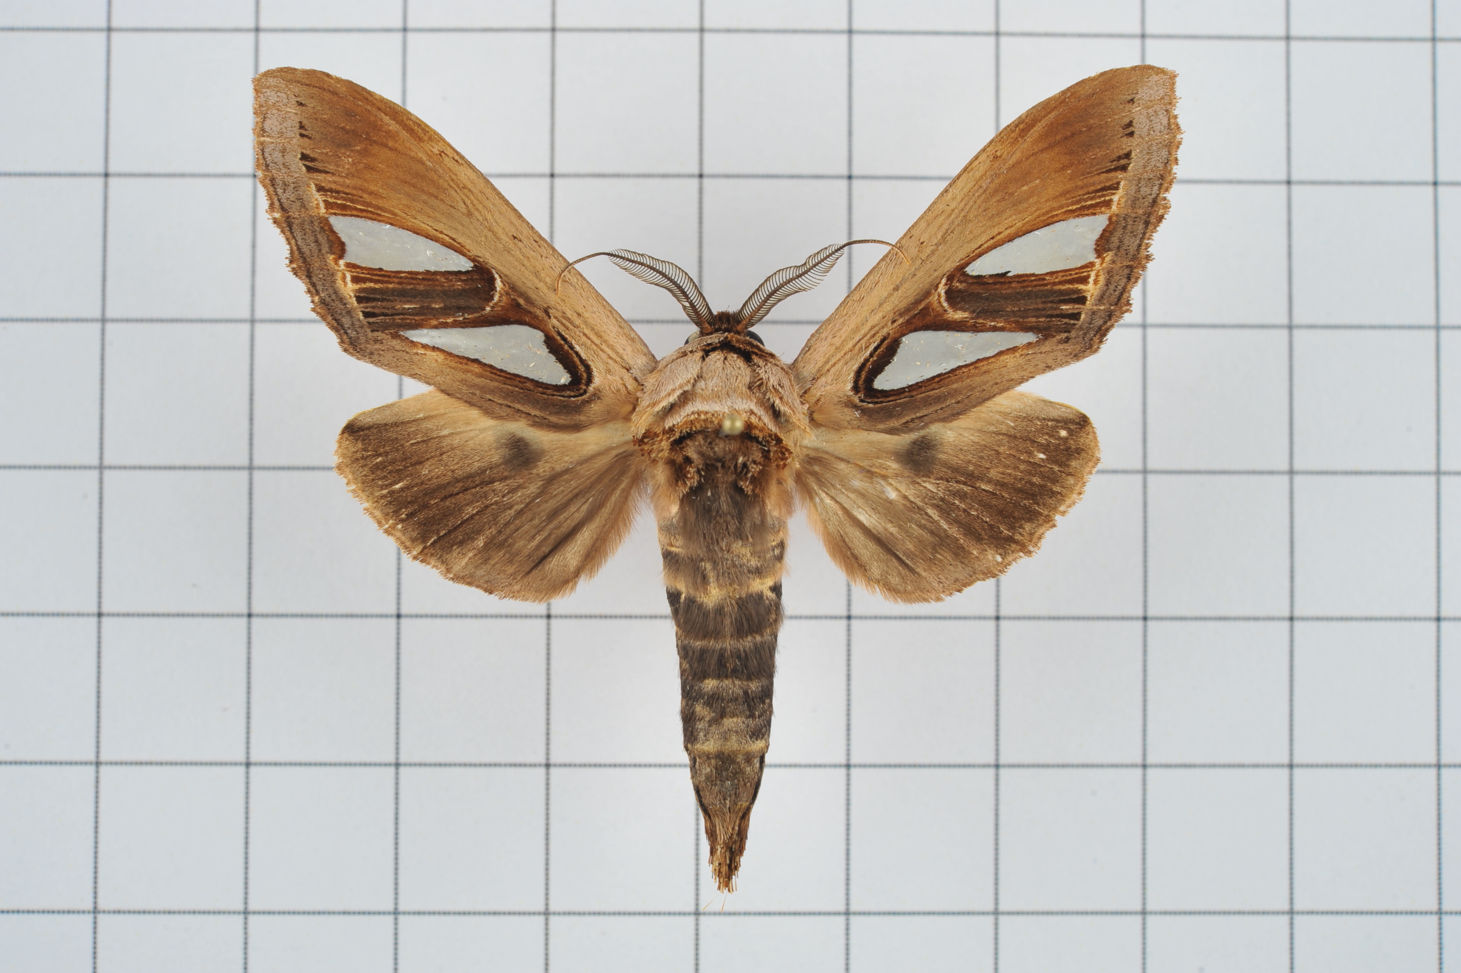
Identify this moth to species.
Tarsolepis japonica
